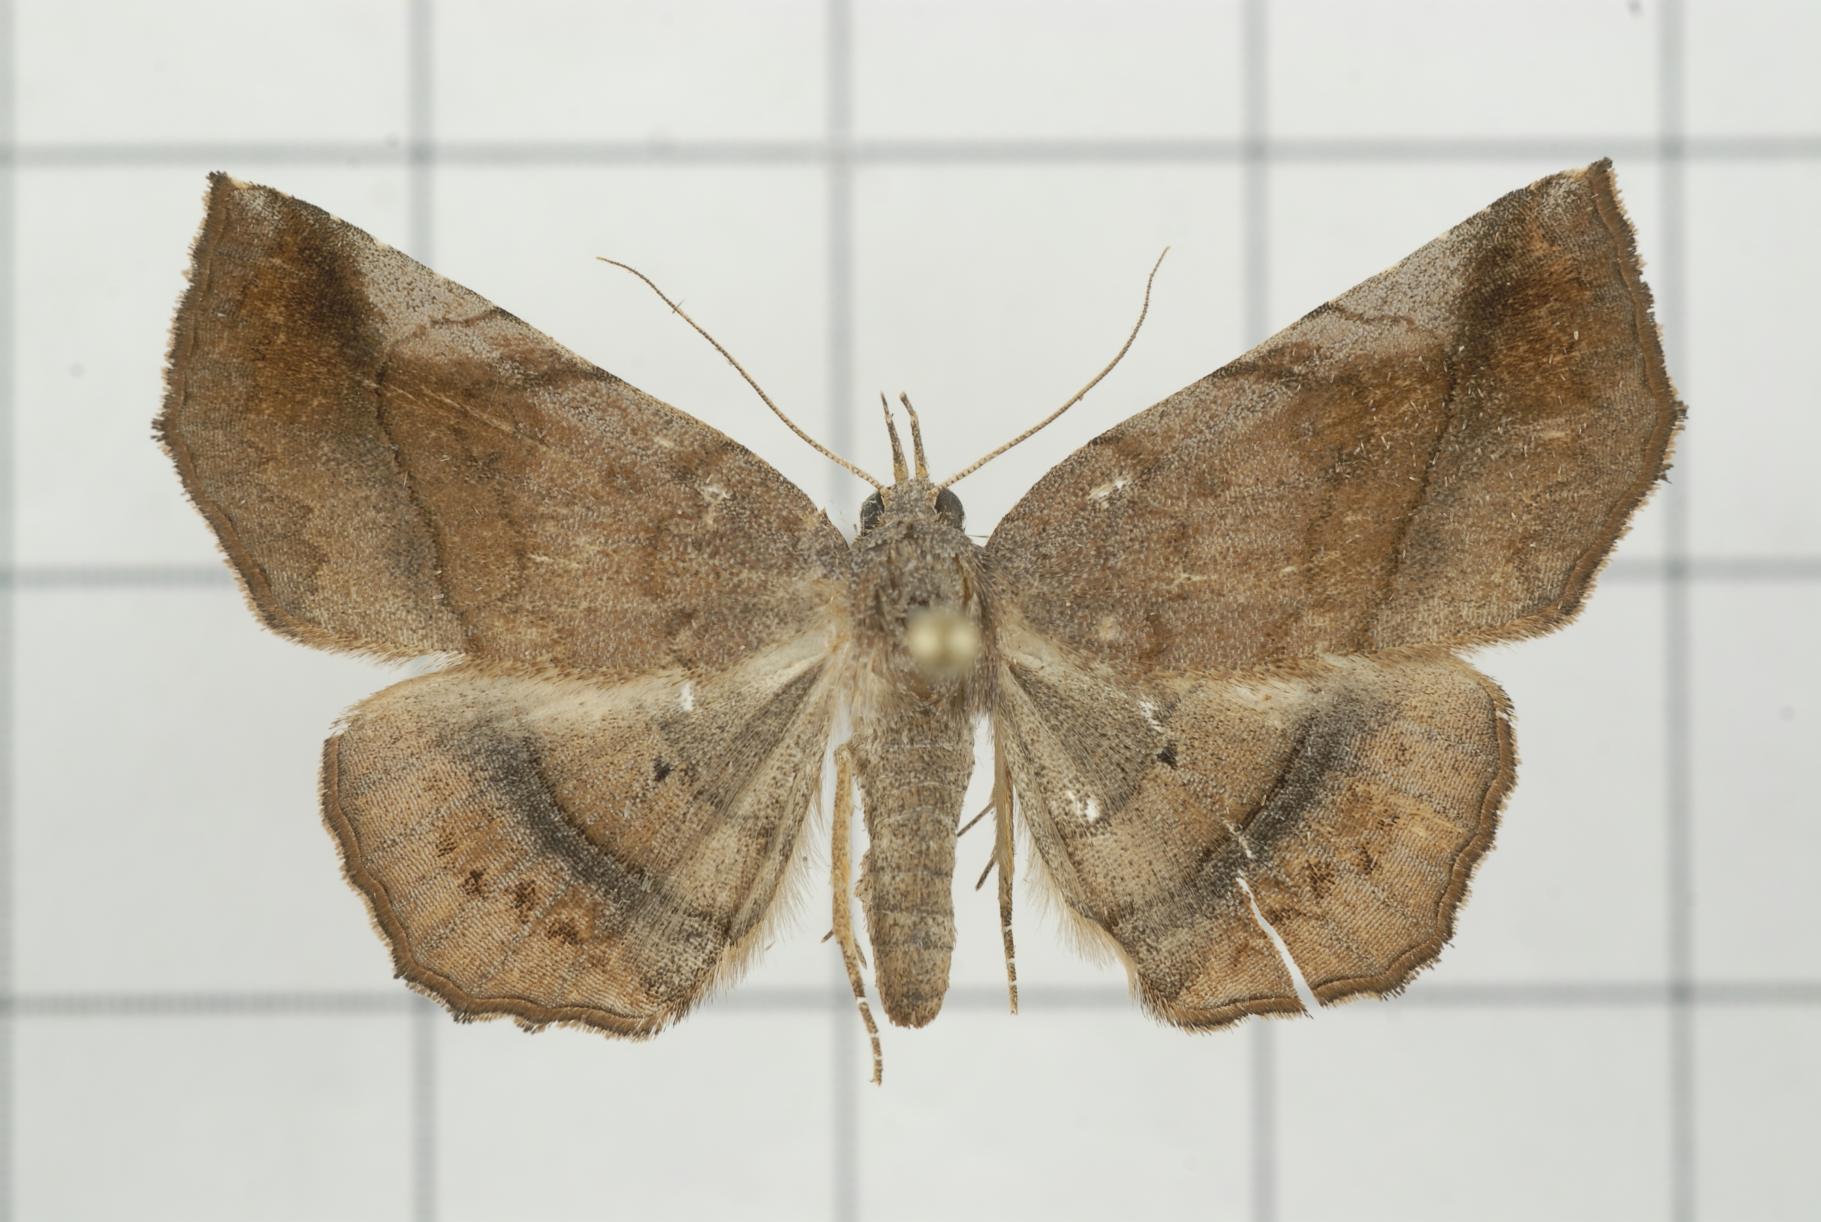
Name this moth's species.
Pangrapta adusta
